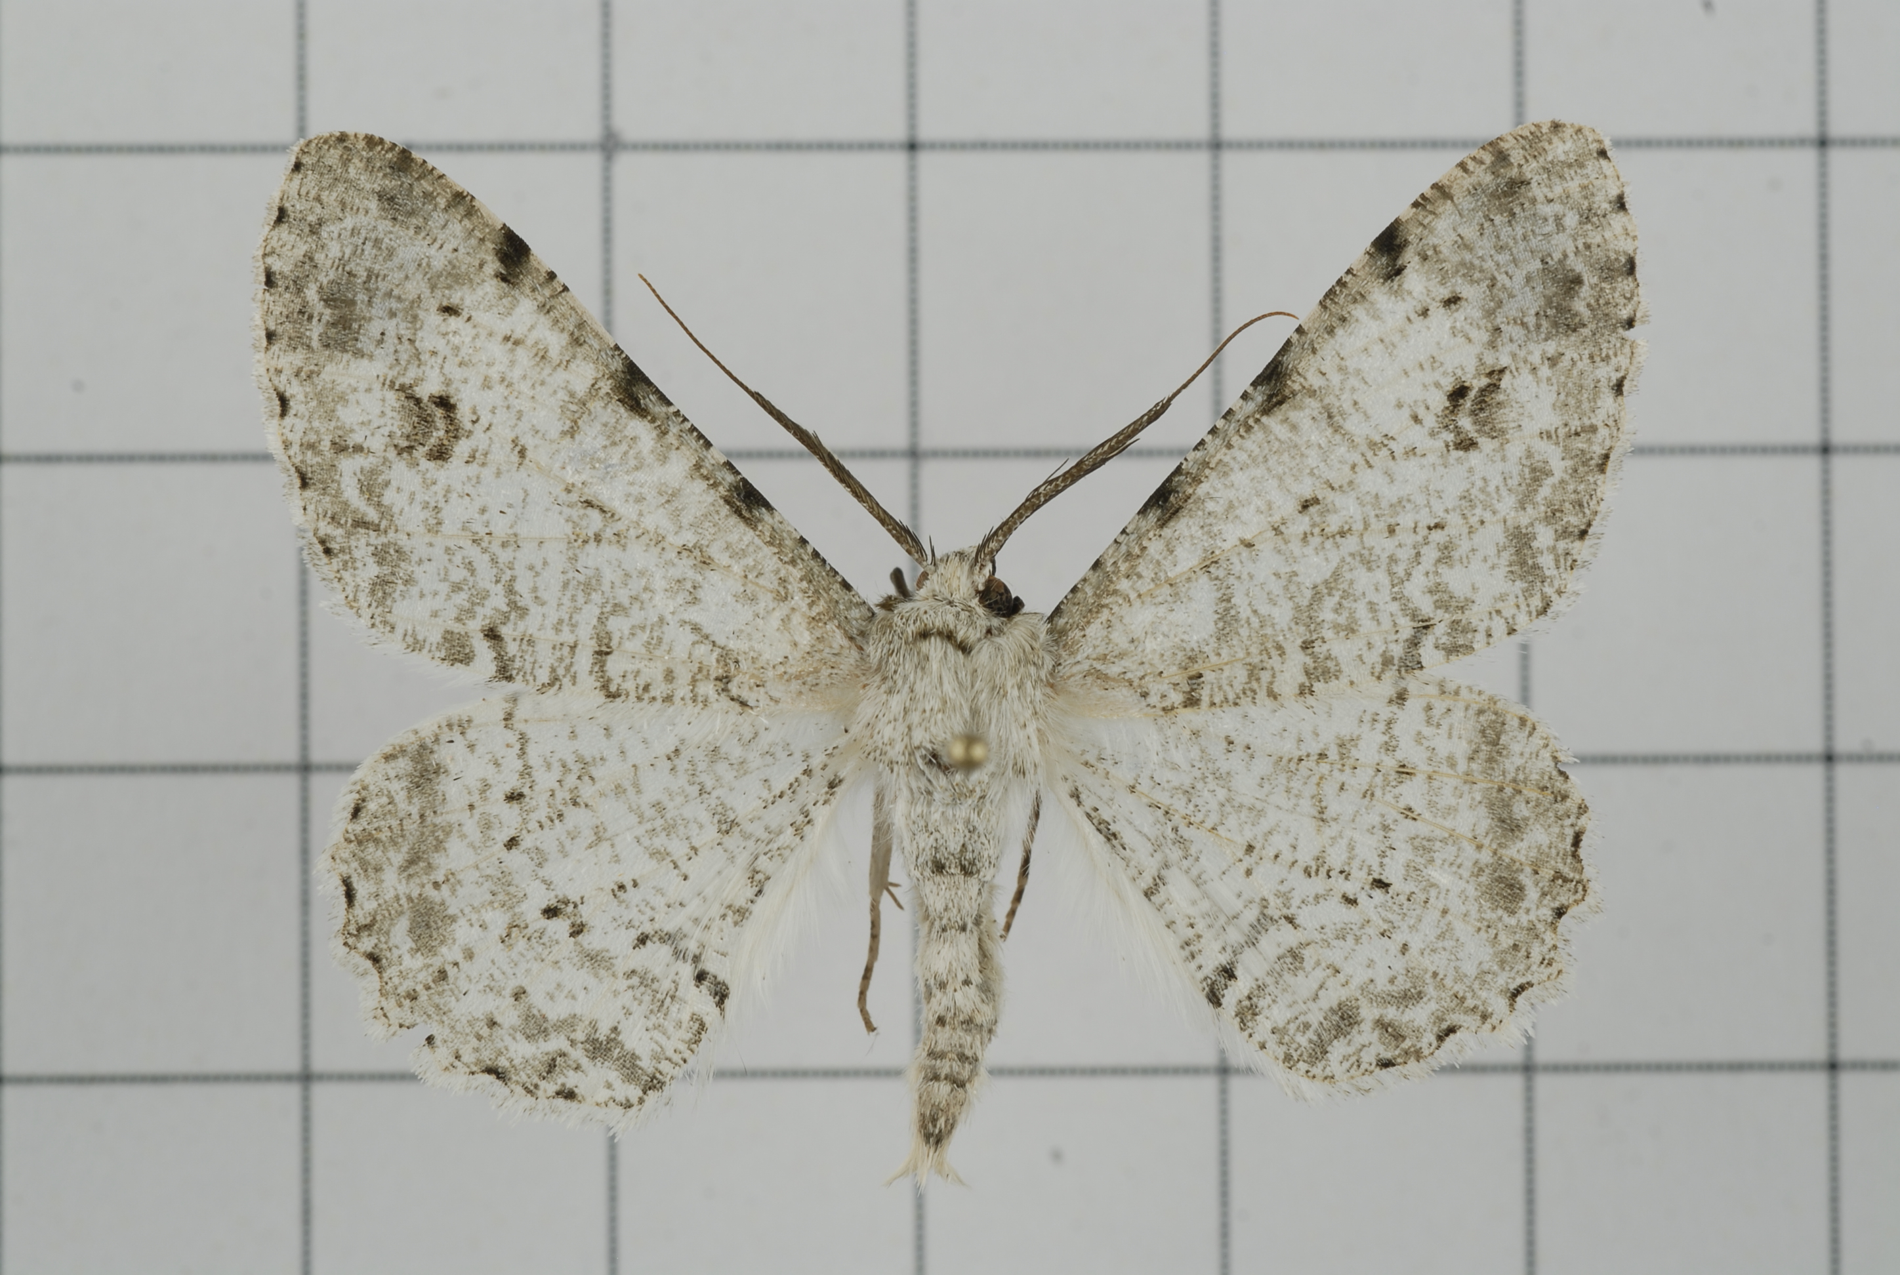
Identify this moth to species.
Lassaba parvalbidaria parvalbidaria
